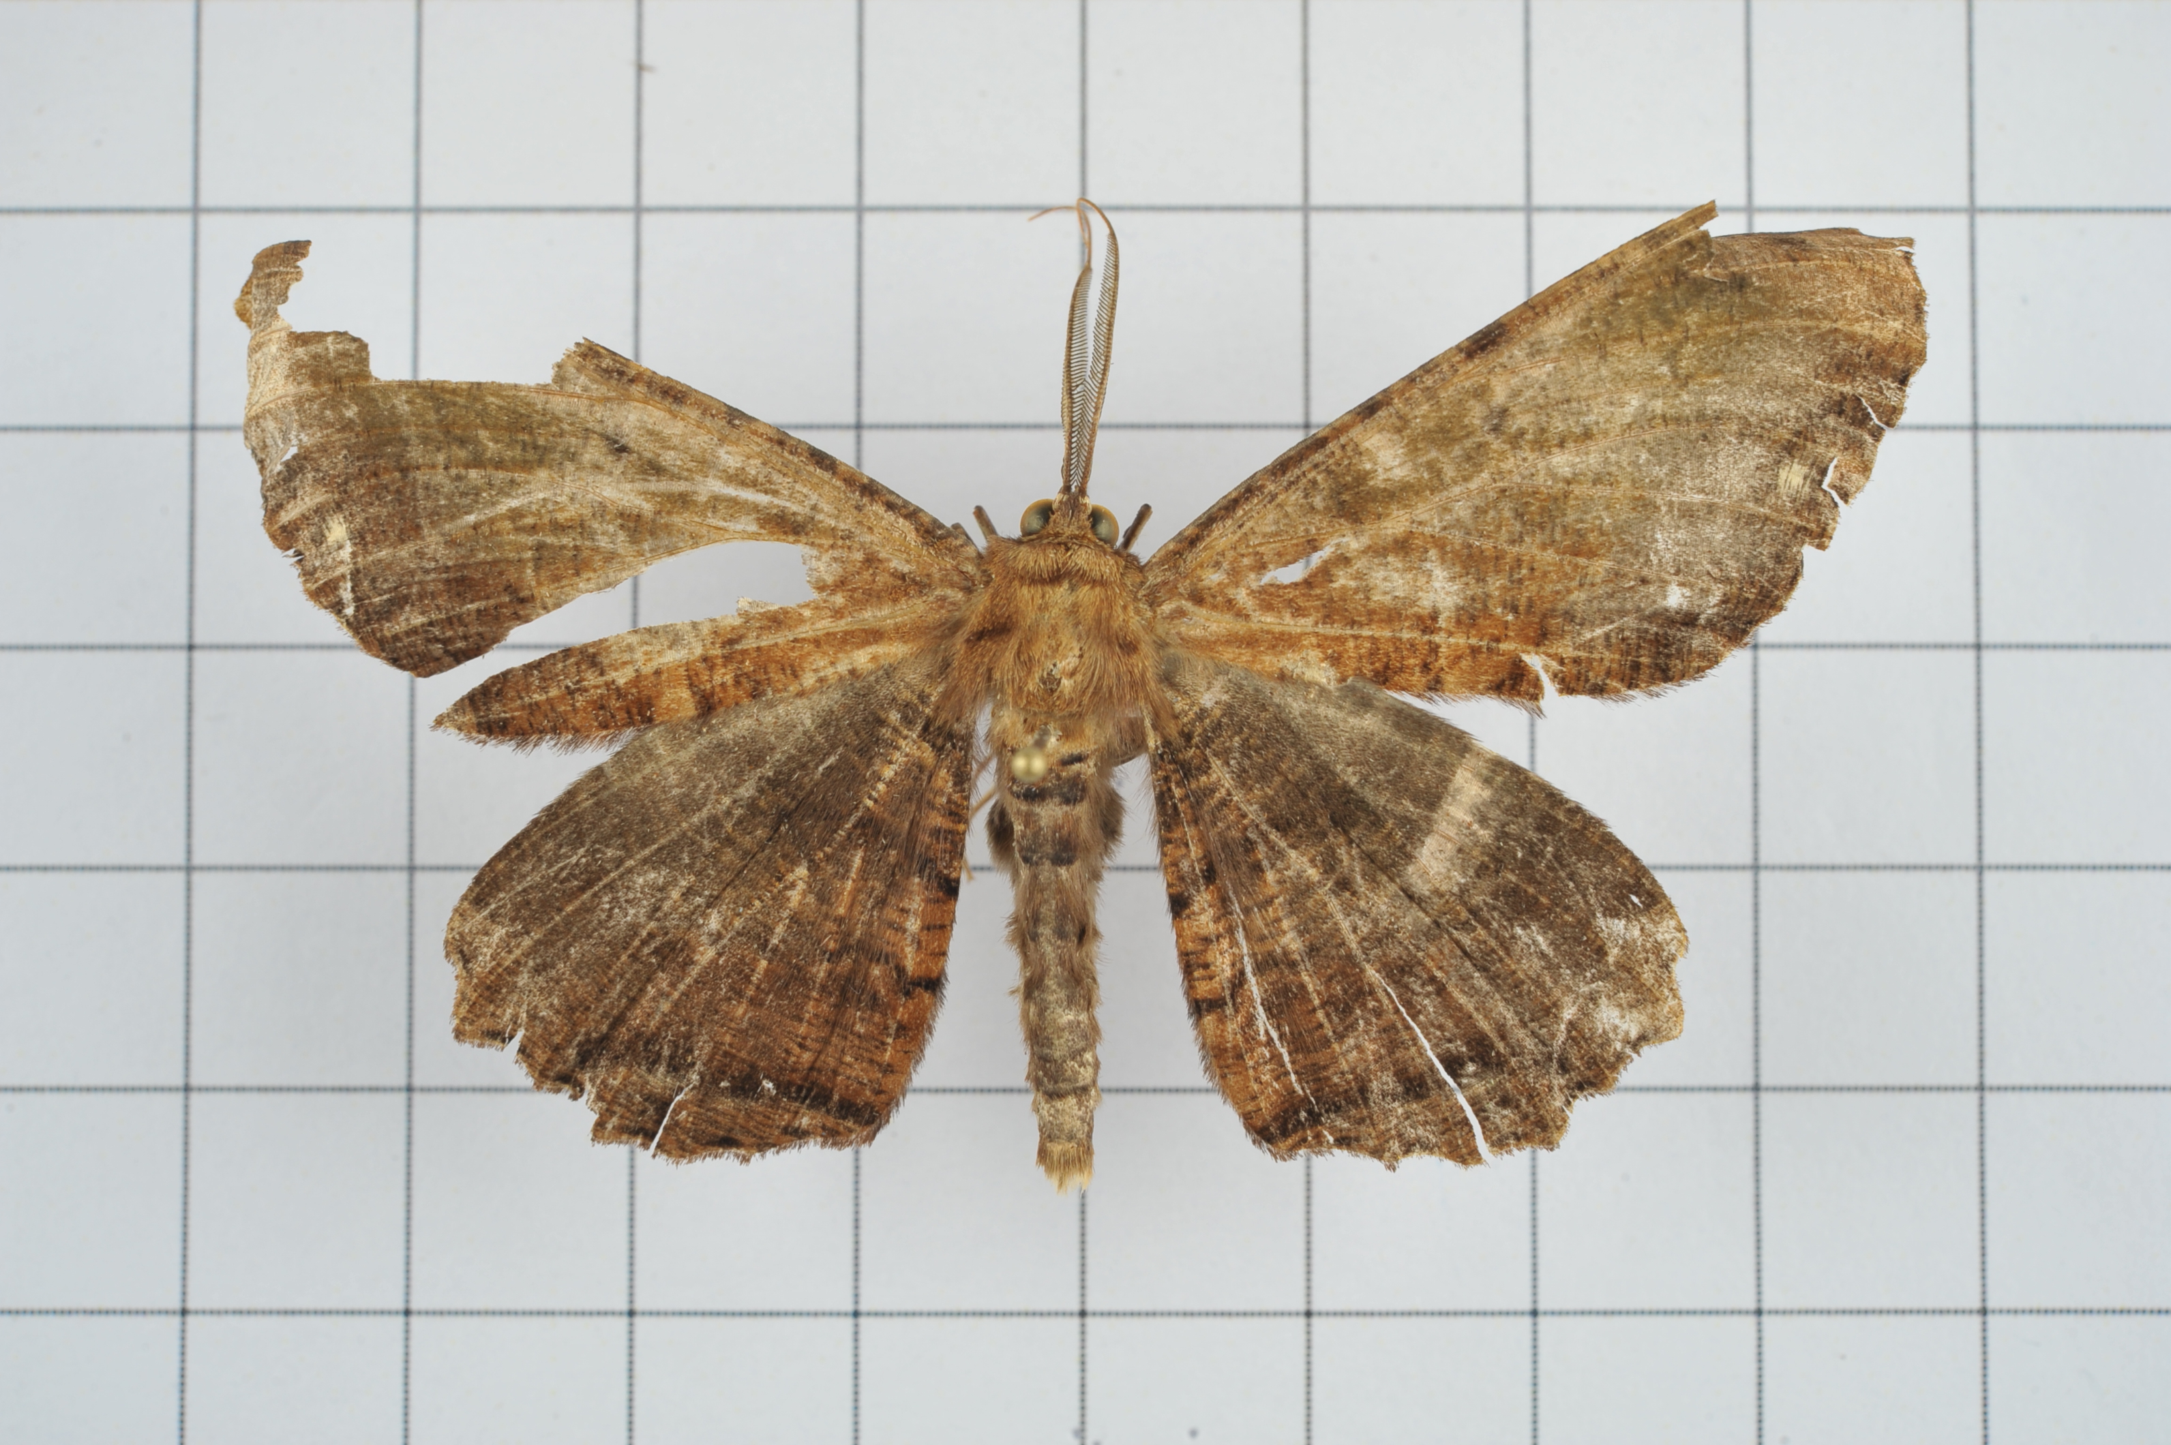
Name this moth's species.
Chorodna creataria
